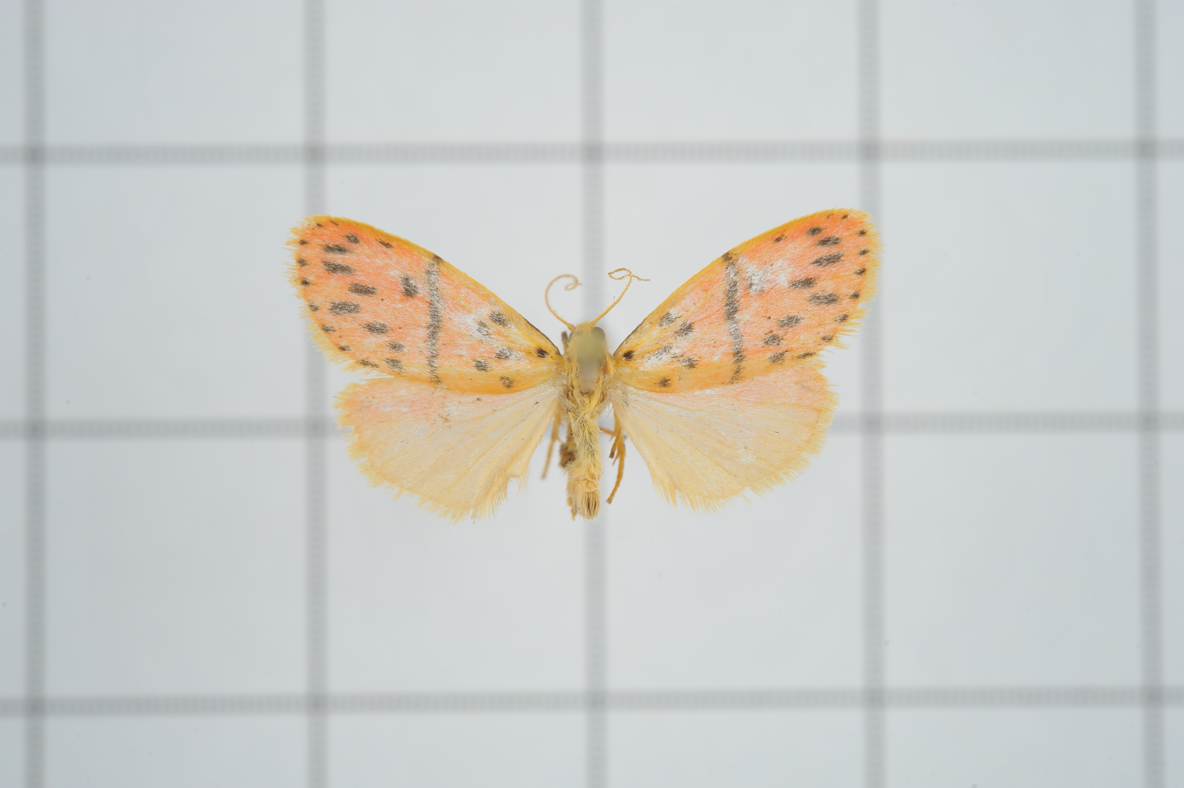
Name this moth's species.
Miltochrista arcuata
